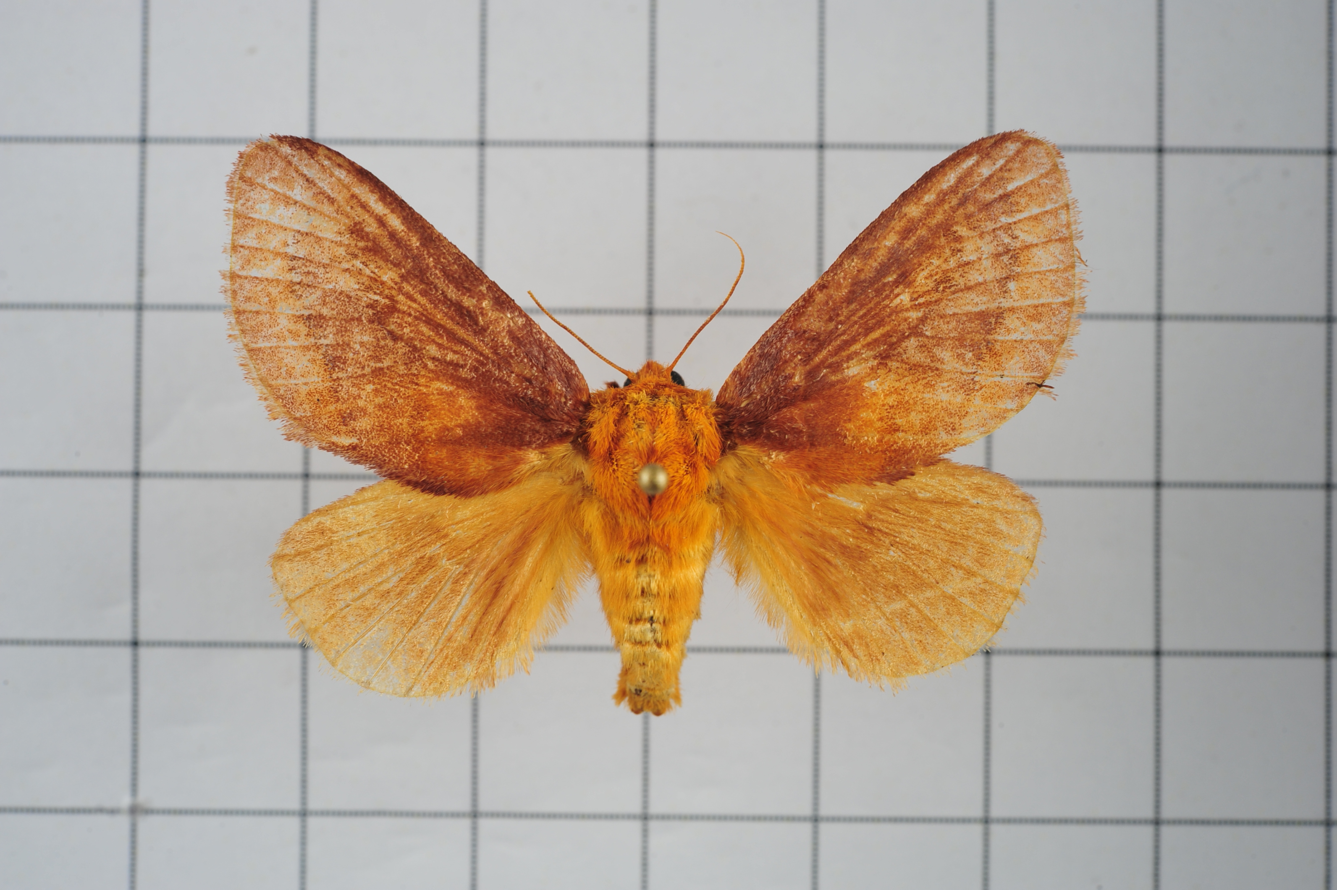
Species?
Narosoideus vulpina
